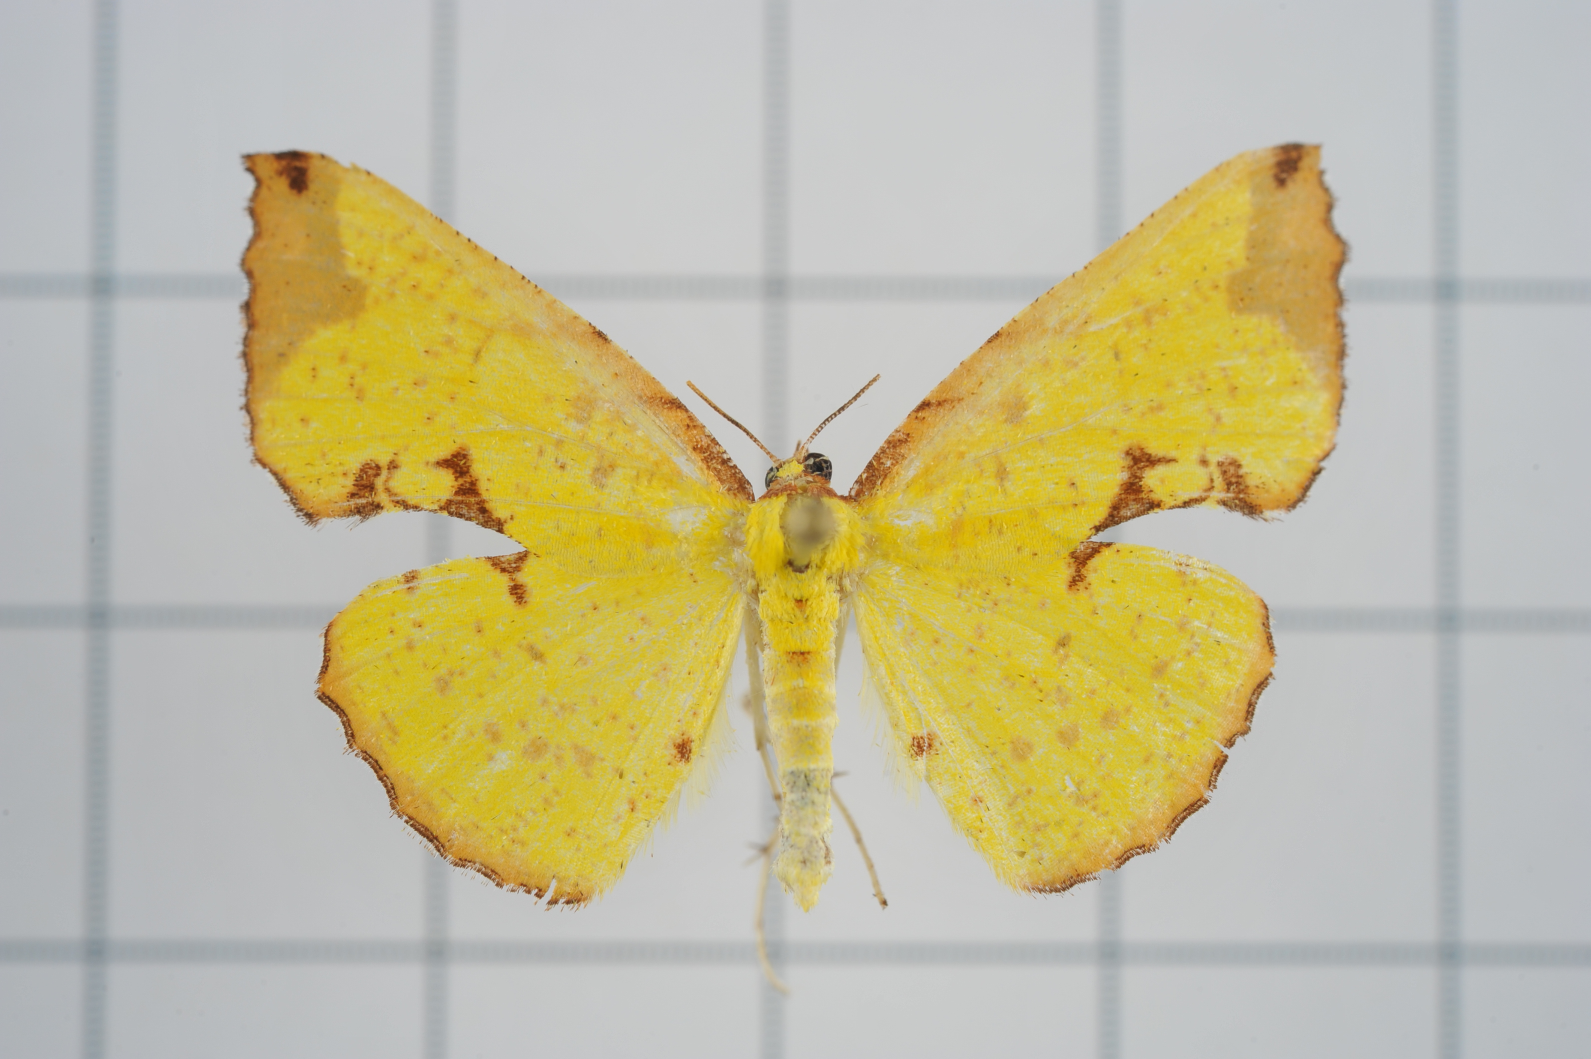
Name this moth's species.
Corymica pryeri
